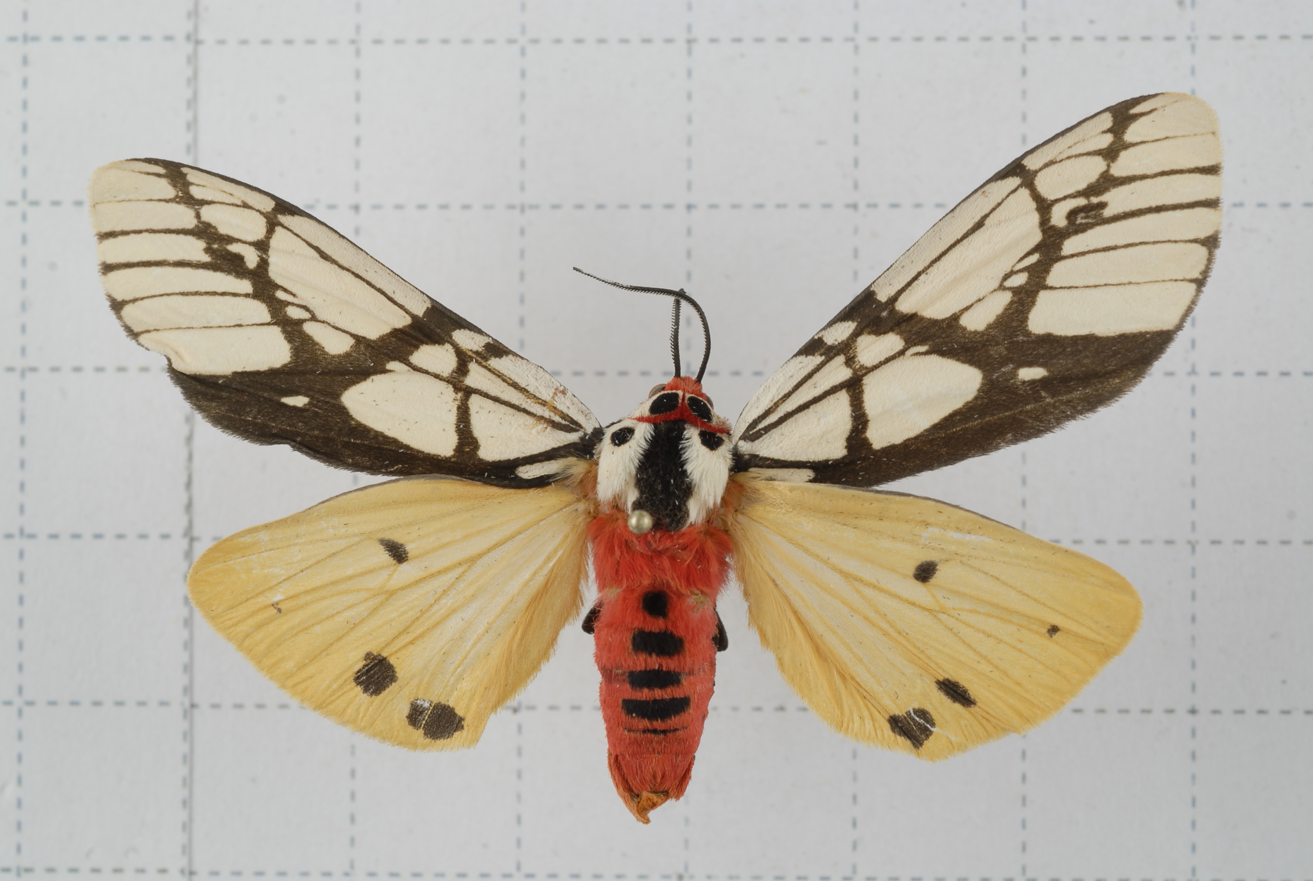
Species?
Areas galactina formosana
